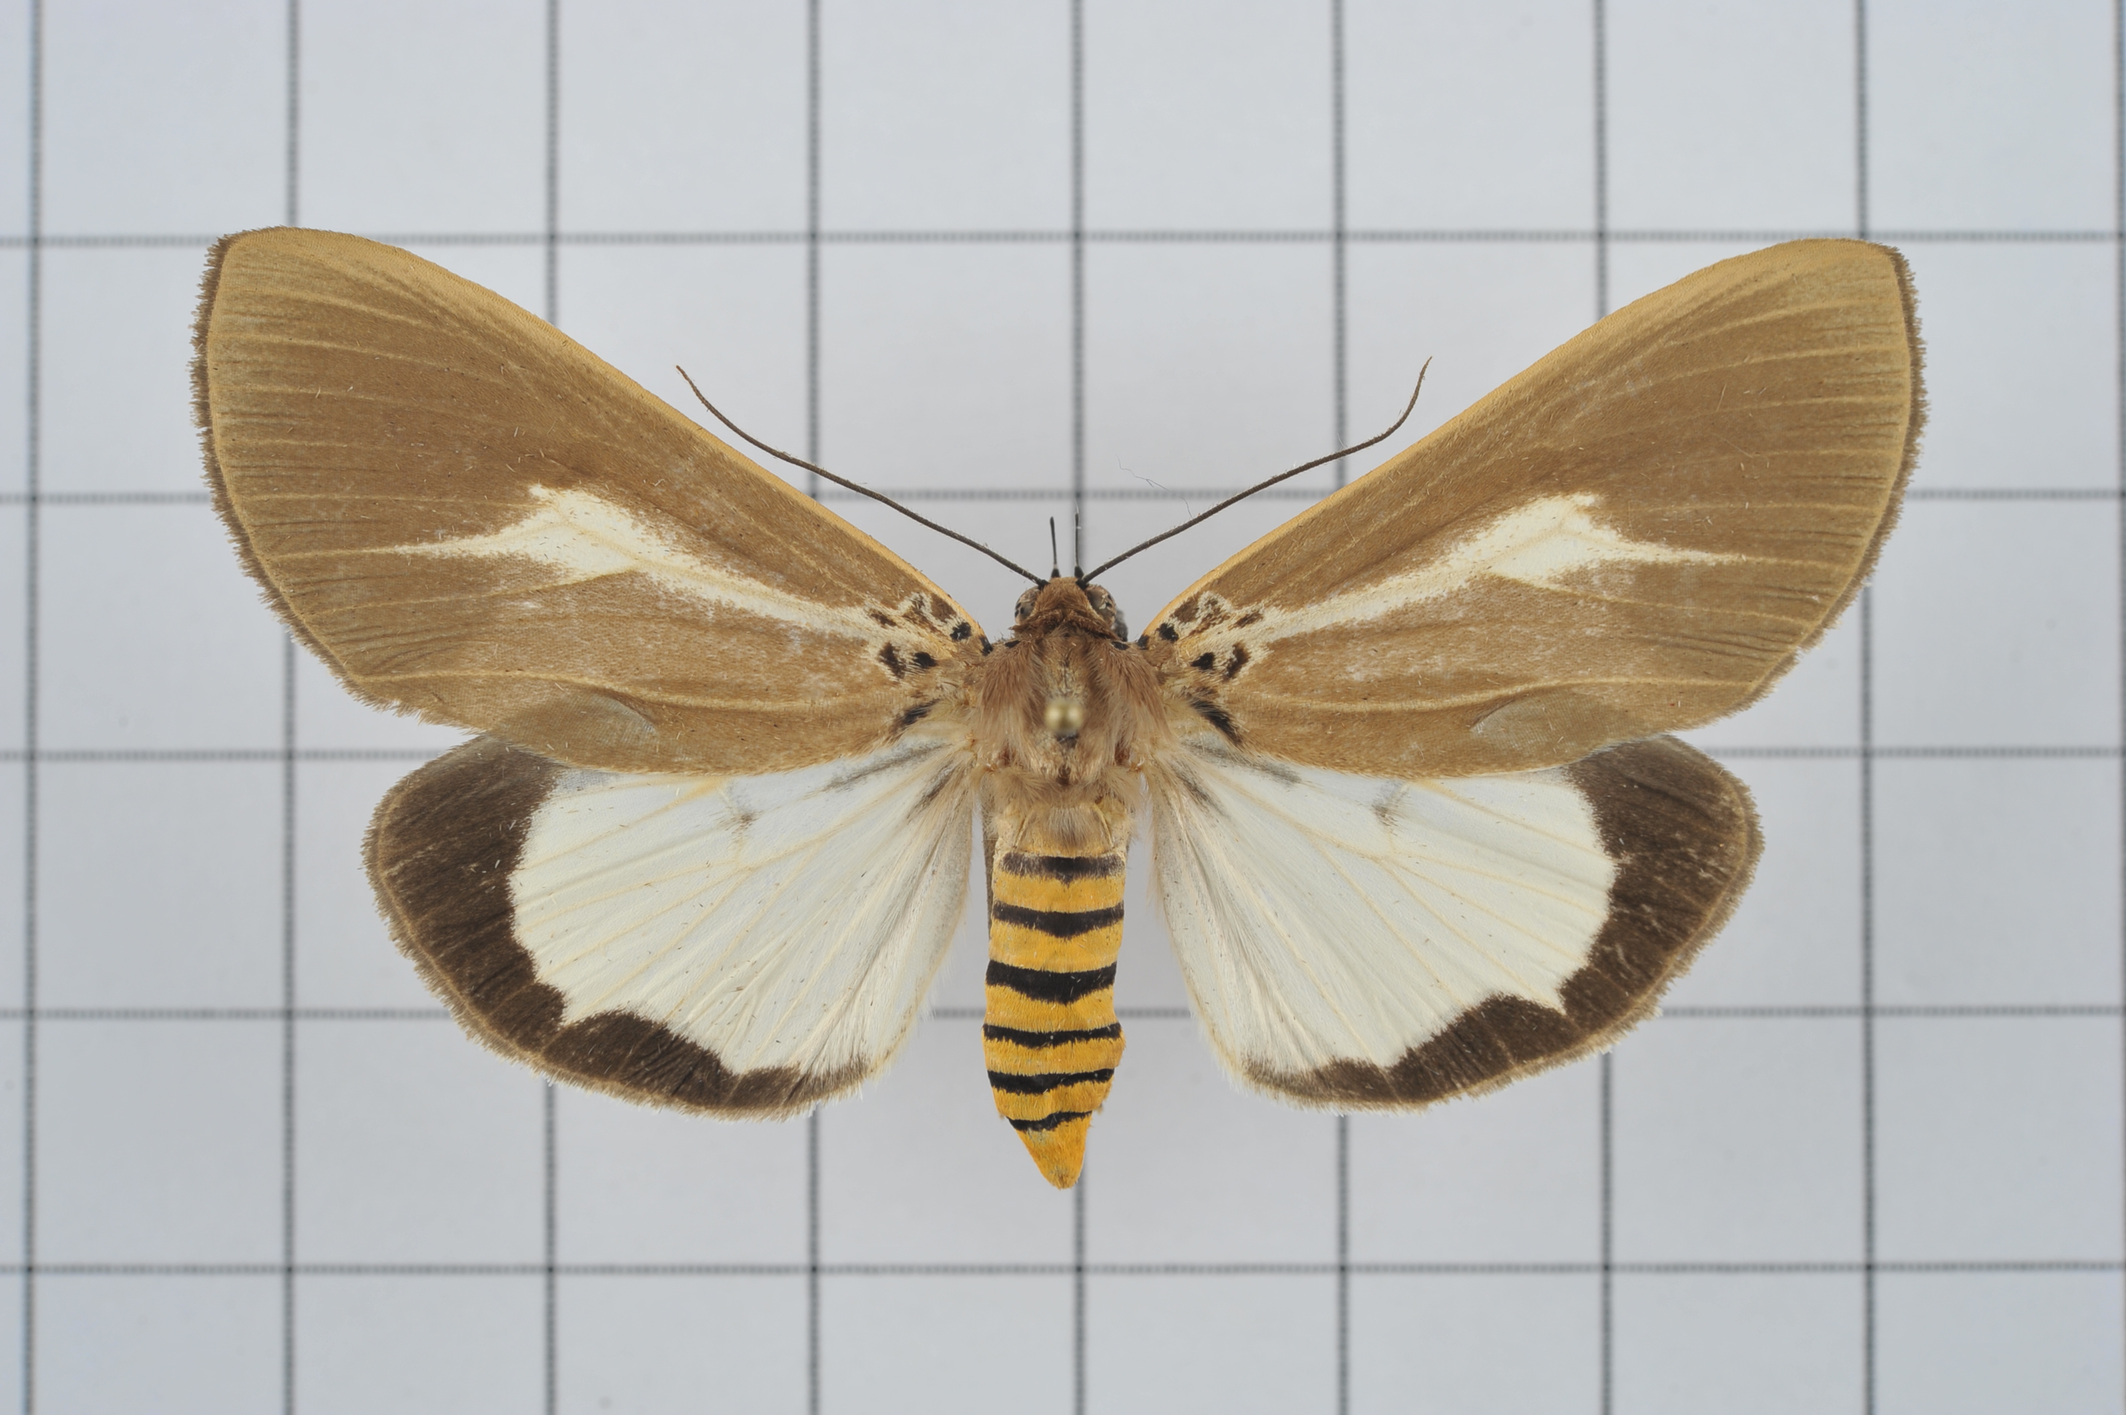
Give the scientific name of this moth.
Asota heliconia zebrina
